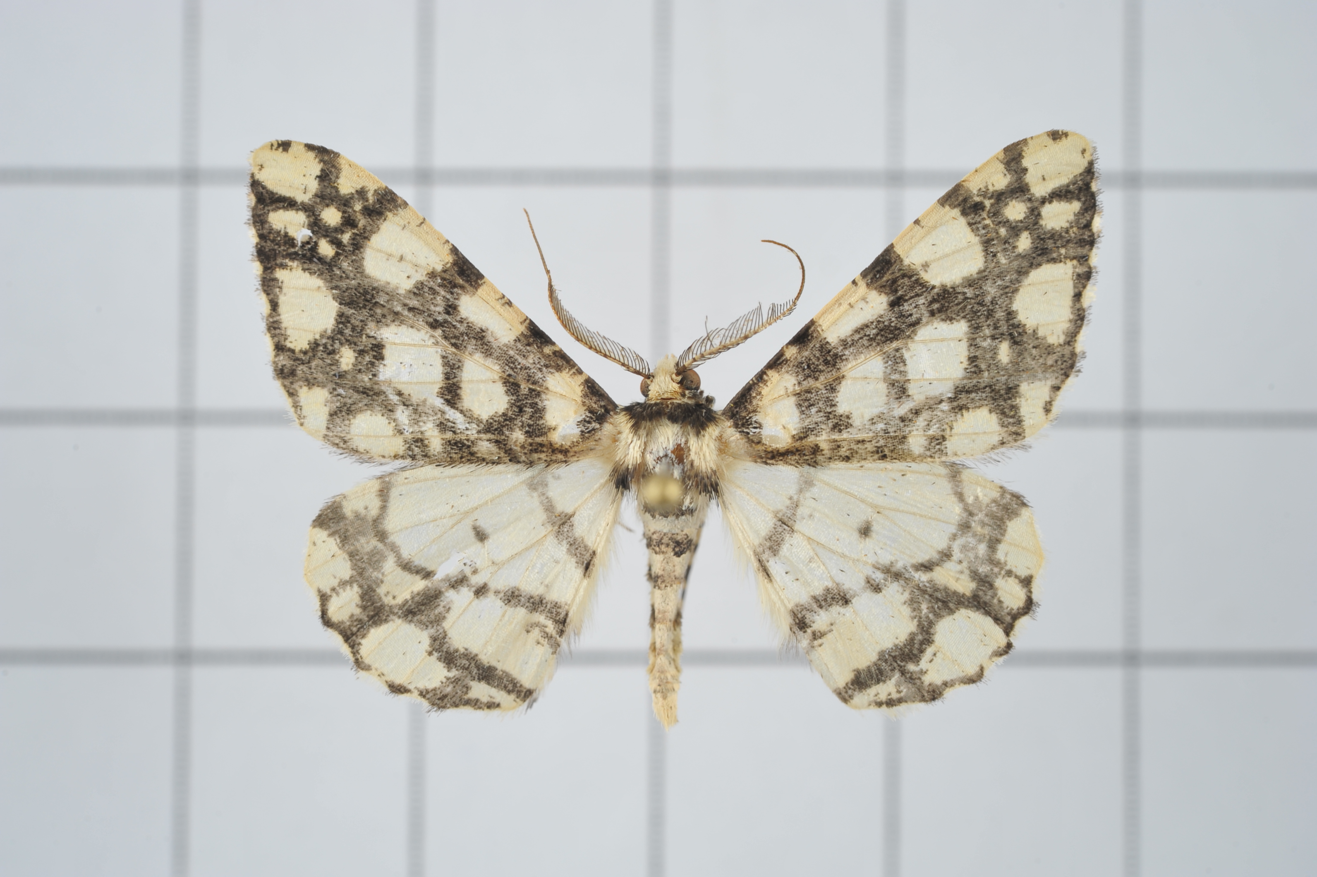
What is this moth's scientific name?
Alcis maculata taiwanica
